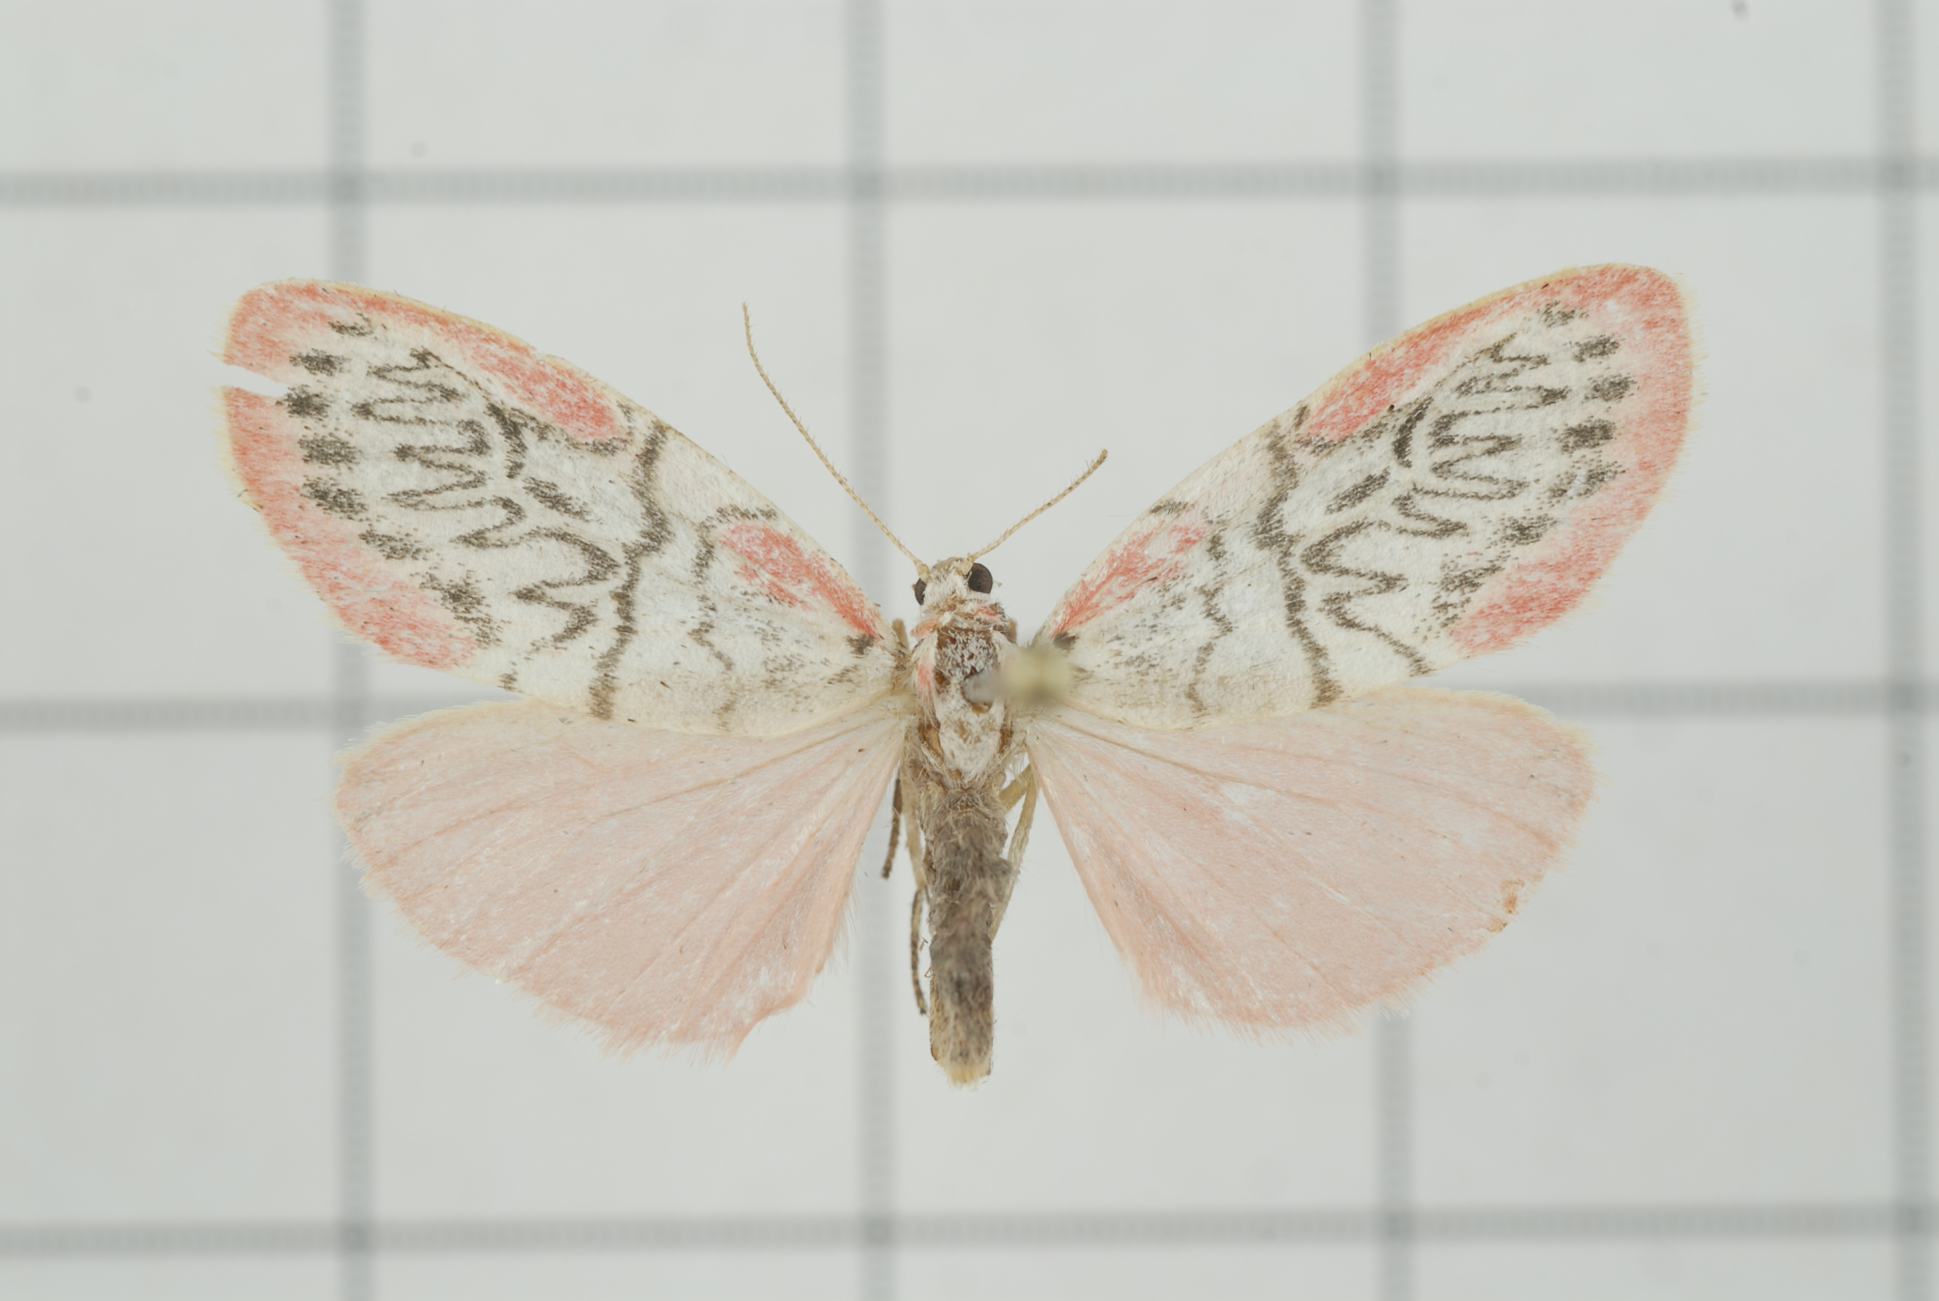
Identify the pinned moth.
Miltochrista ziczac
